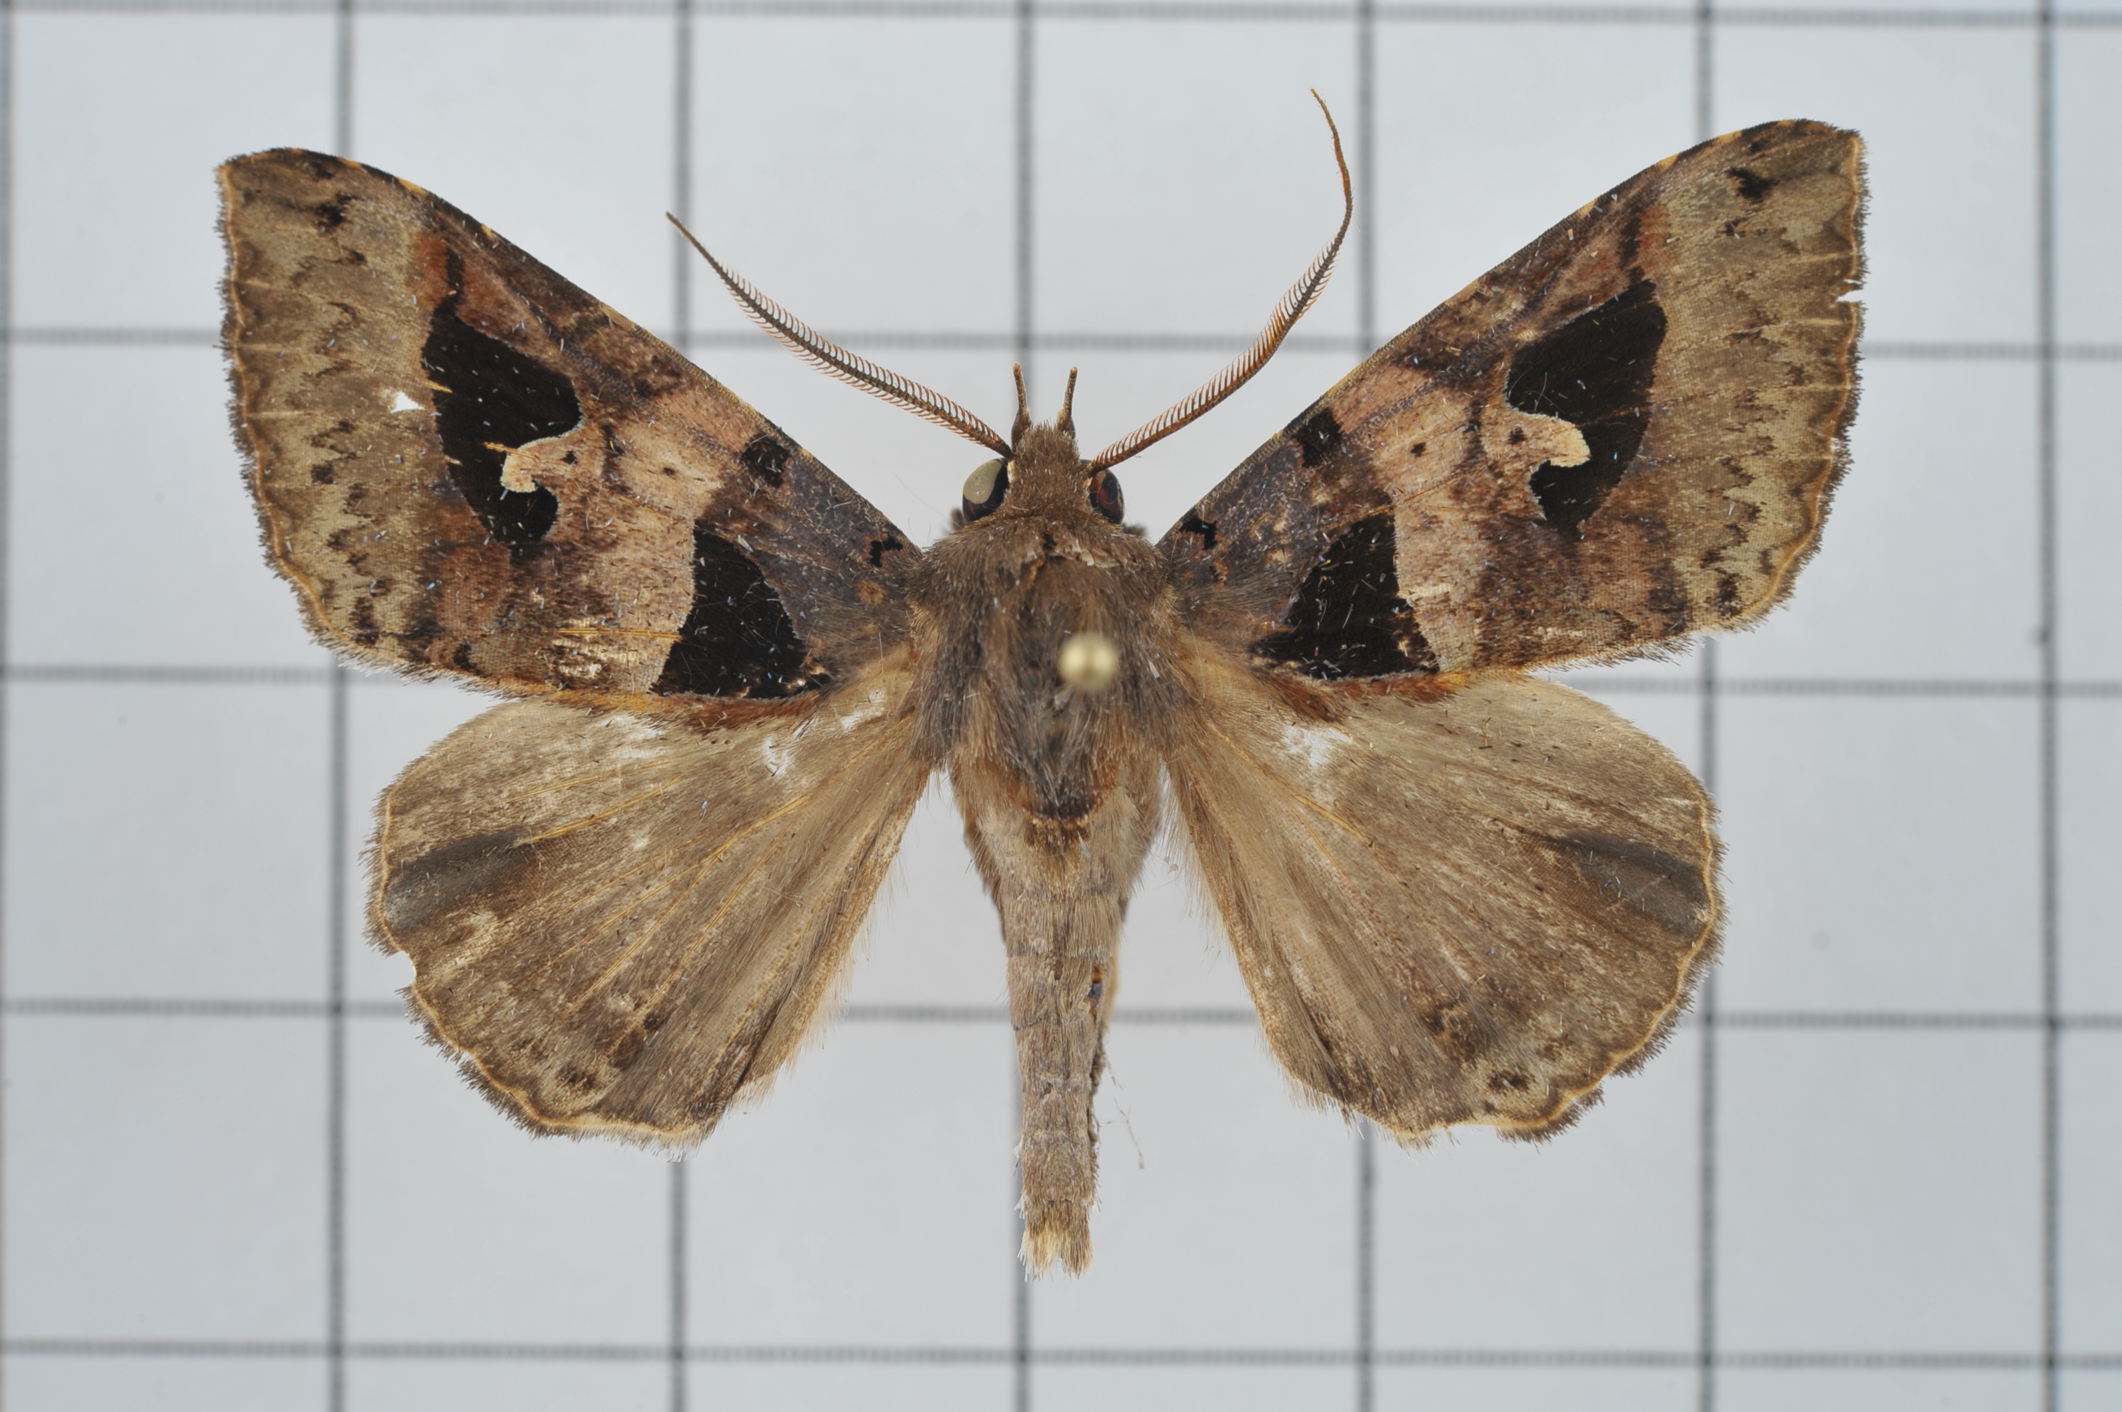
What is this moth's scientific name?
Avatha chinensis
